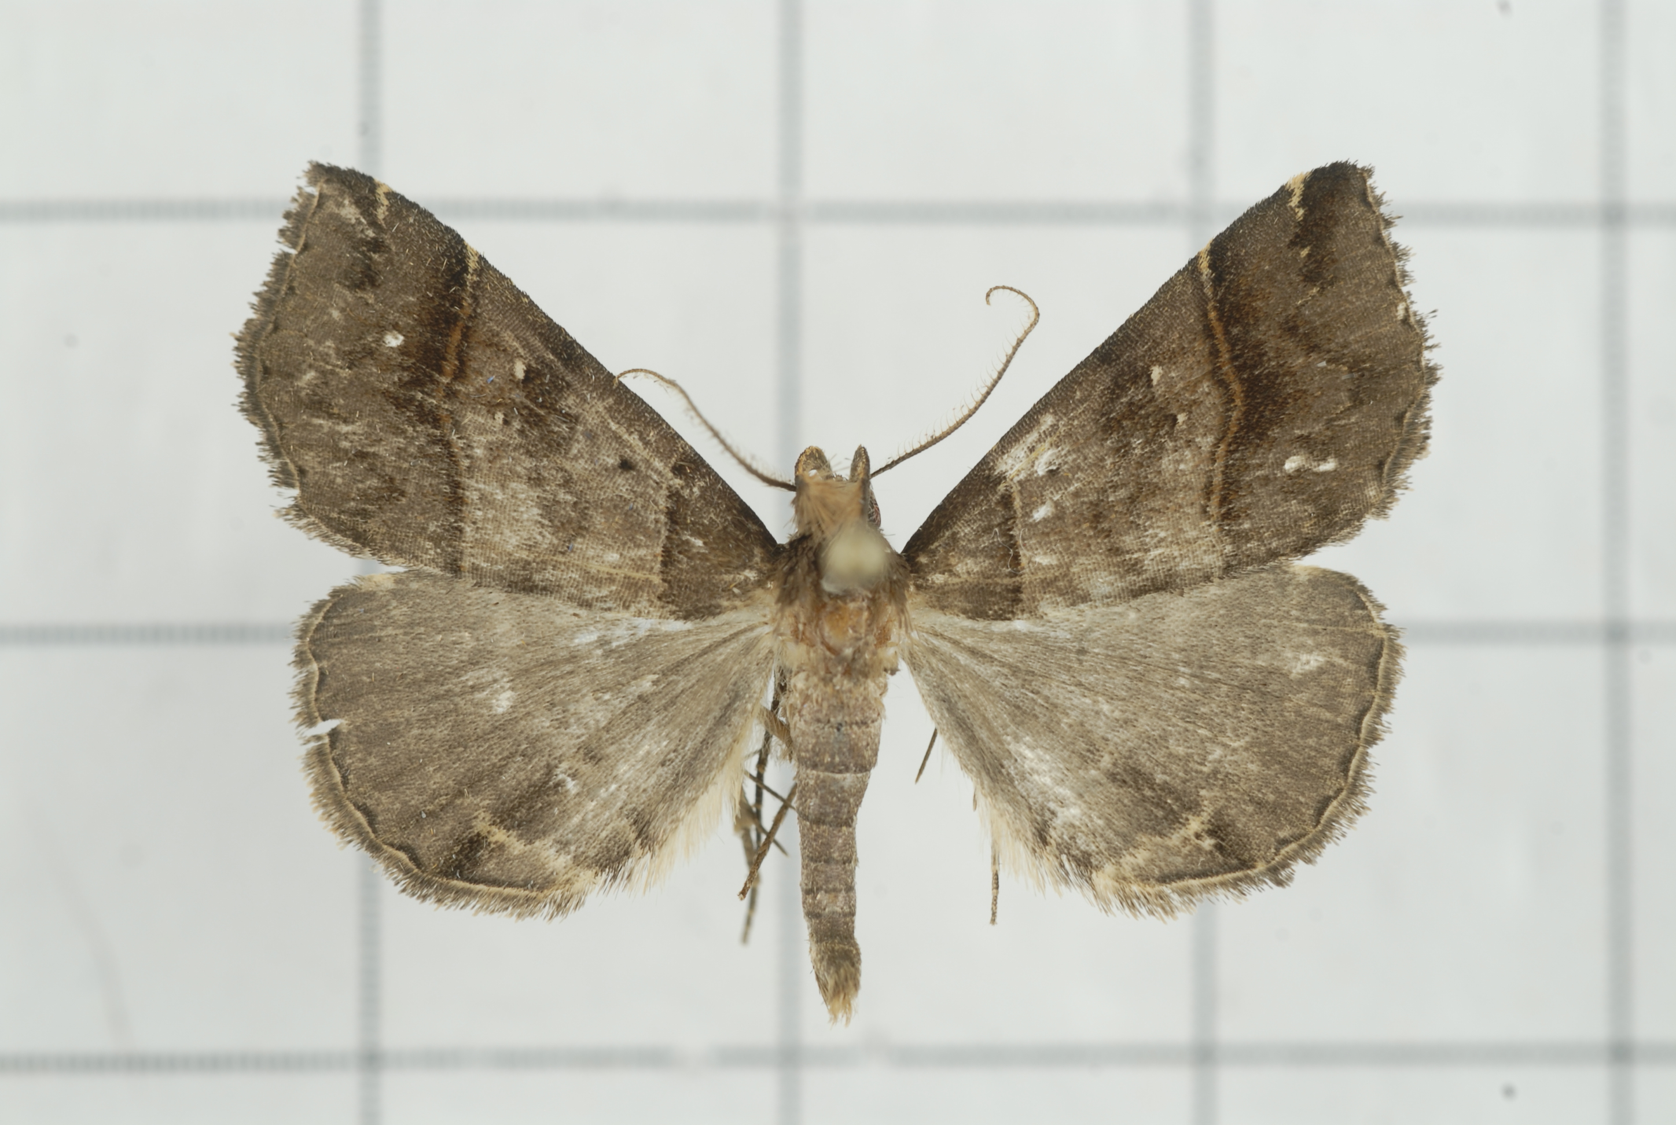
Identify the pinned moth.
Bertula kosemponica
